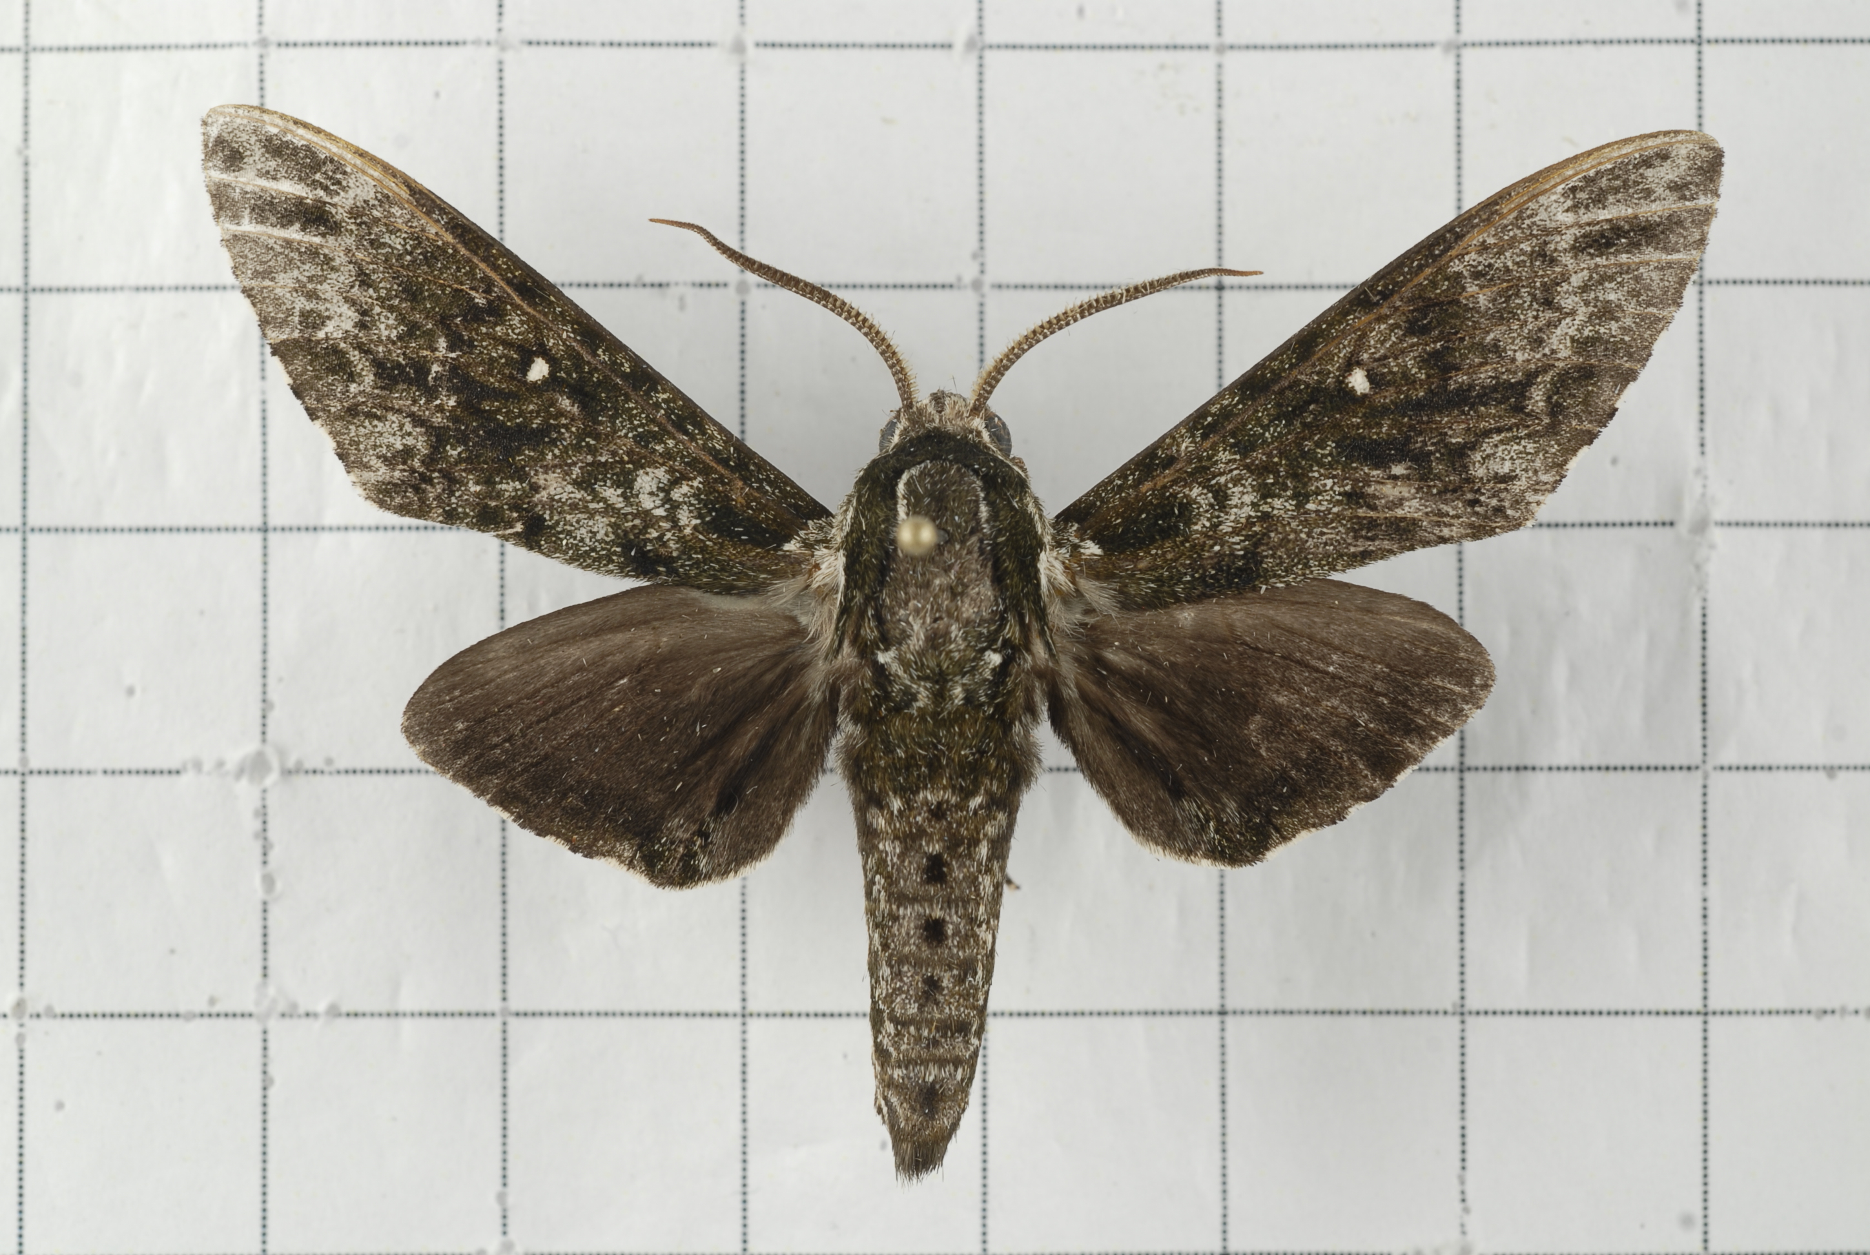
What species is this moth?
Dolbina formosana
